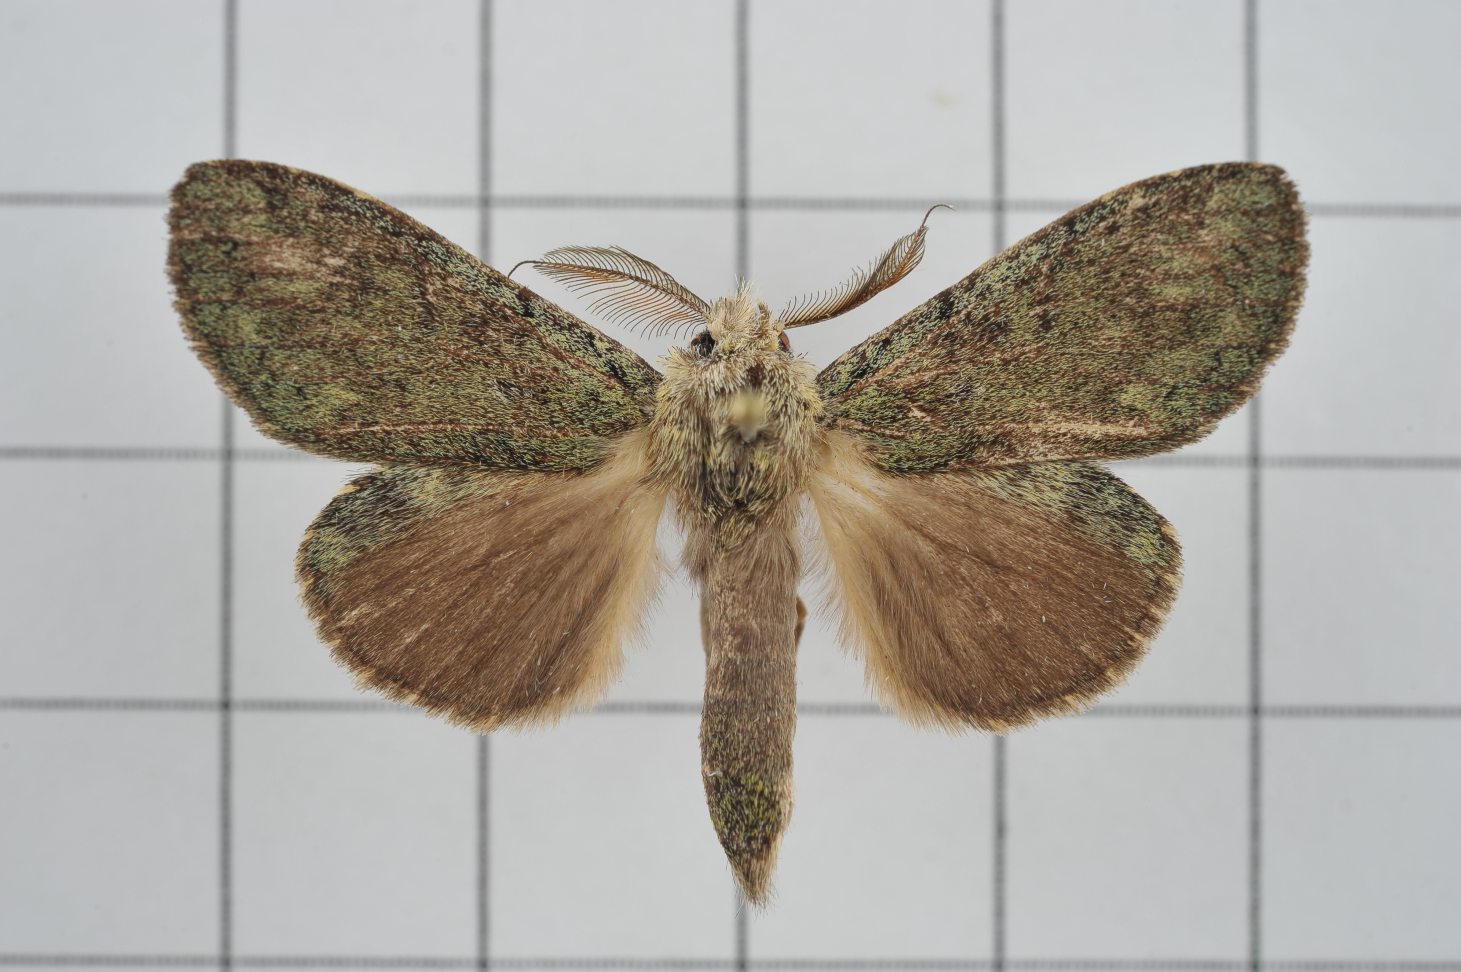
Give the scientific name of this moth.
Syntypistis cyanea cyanea
